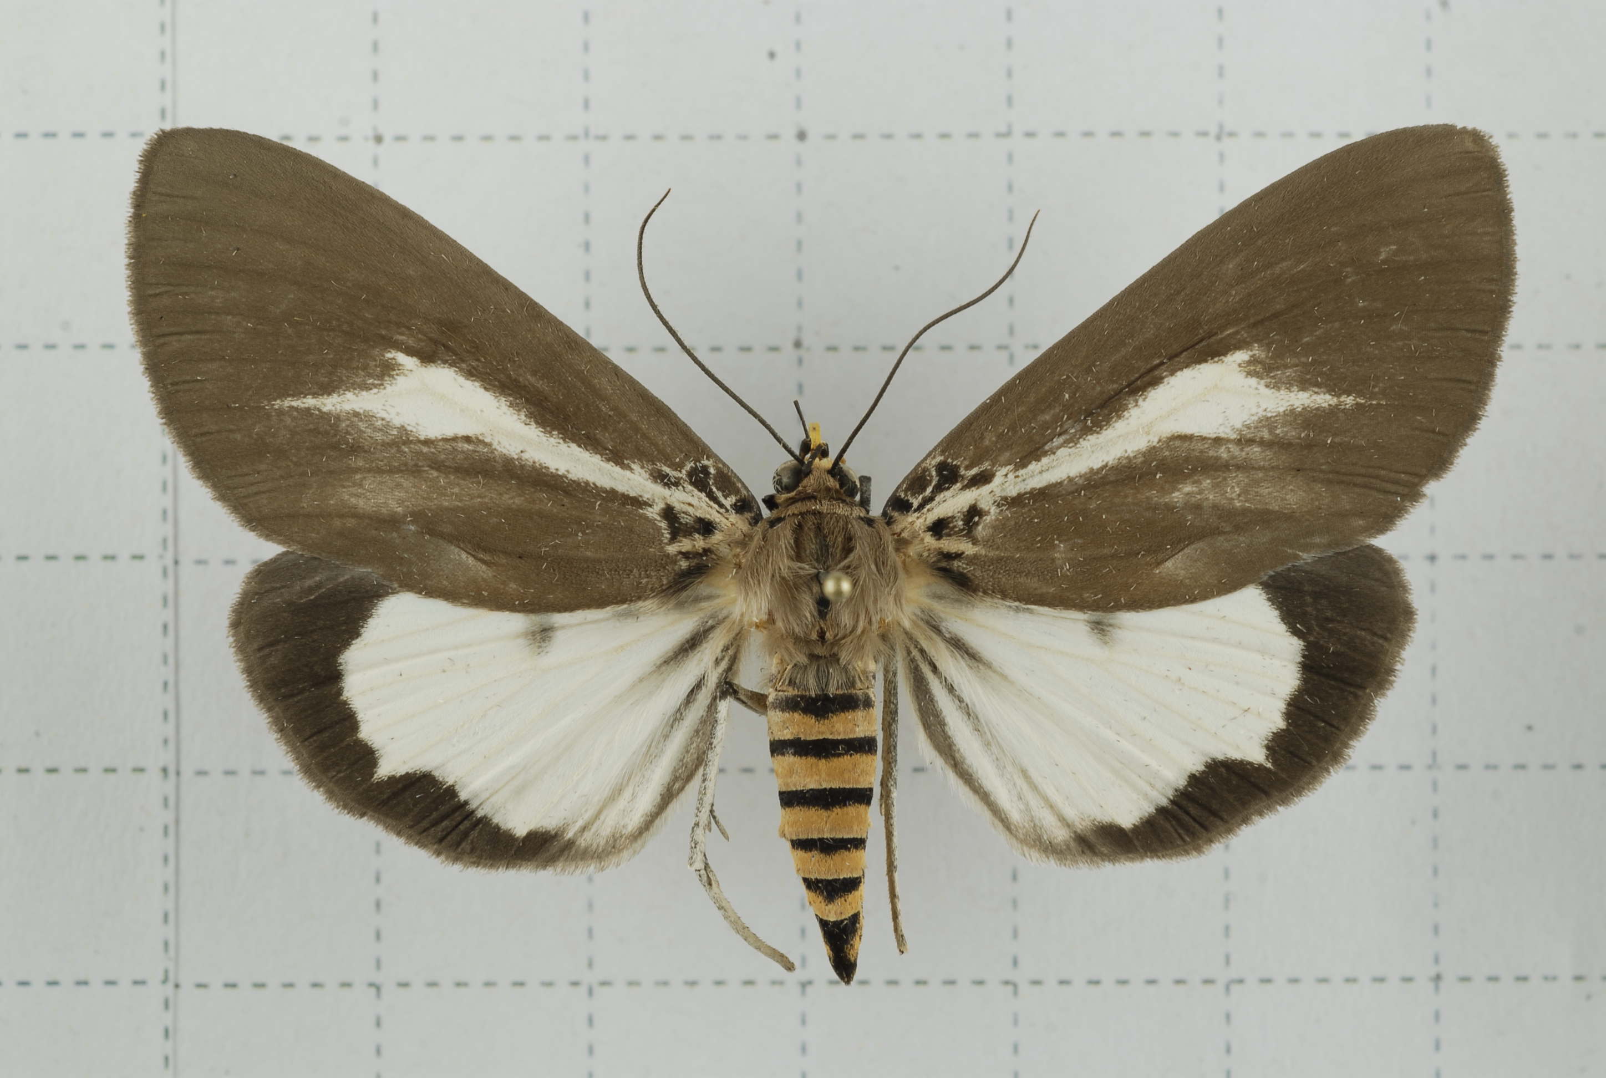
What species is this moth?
Asota heliconia zebrina
